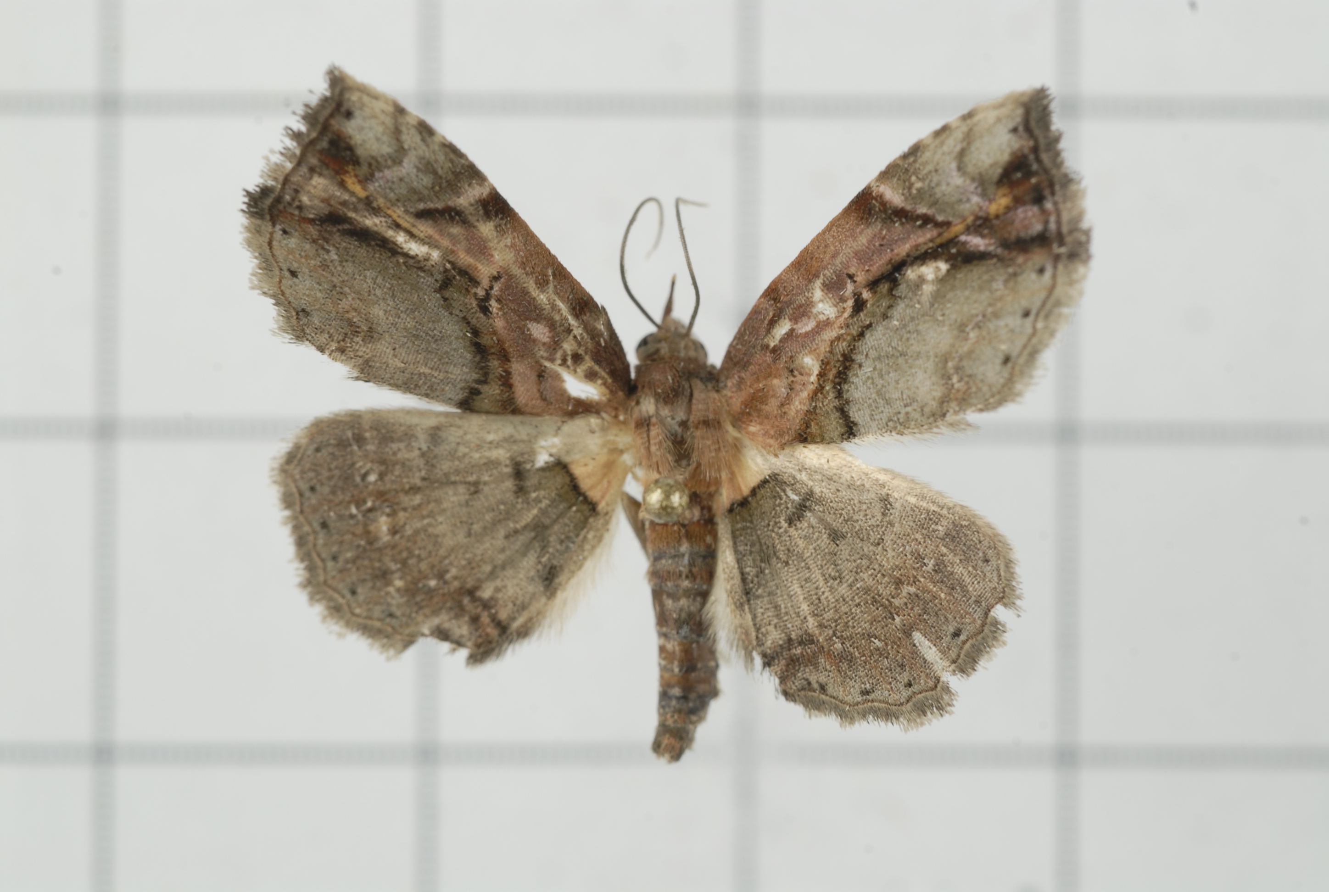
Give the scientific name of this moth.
Lophoruza pulcherrima
